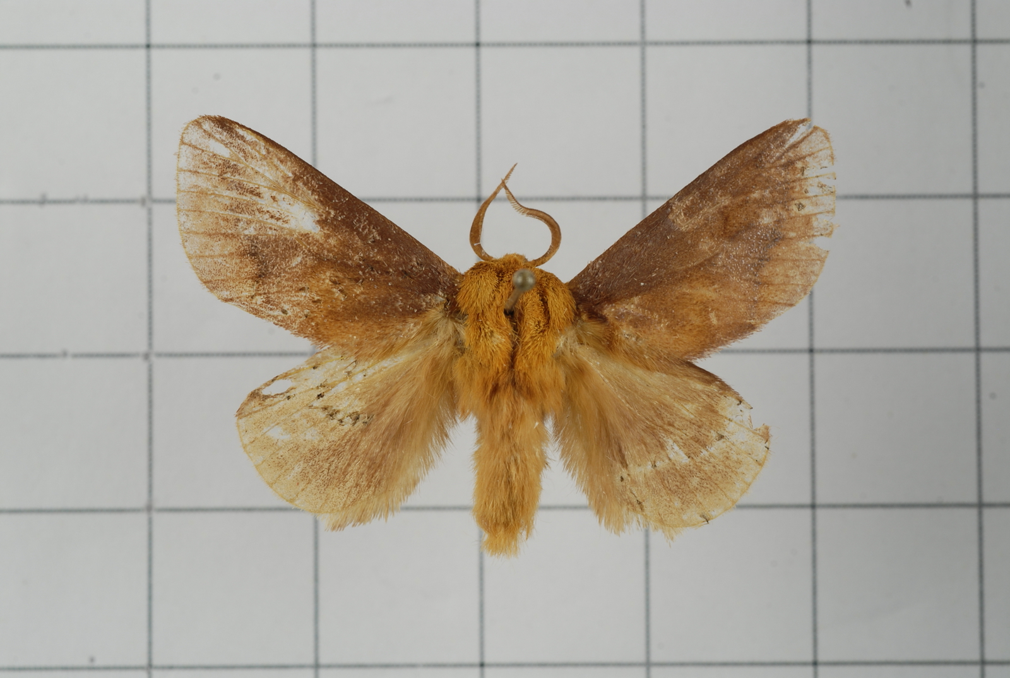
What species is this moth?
Narosoideus vulpina
